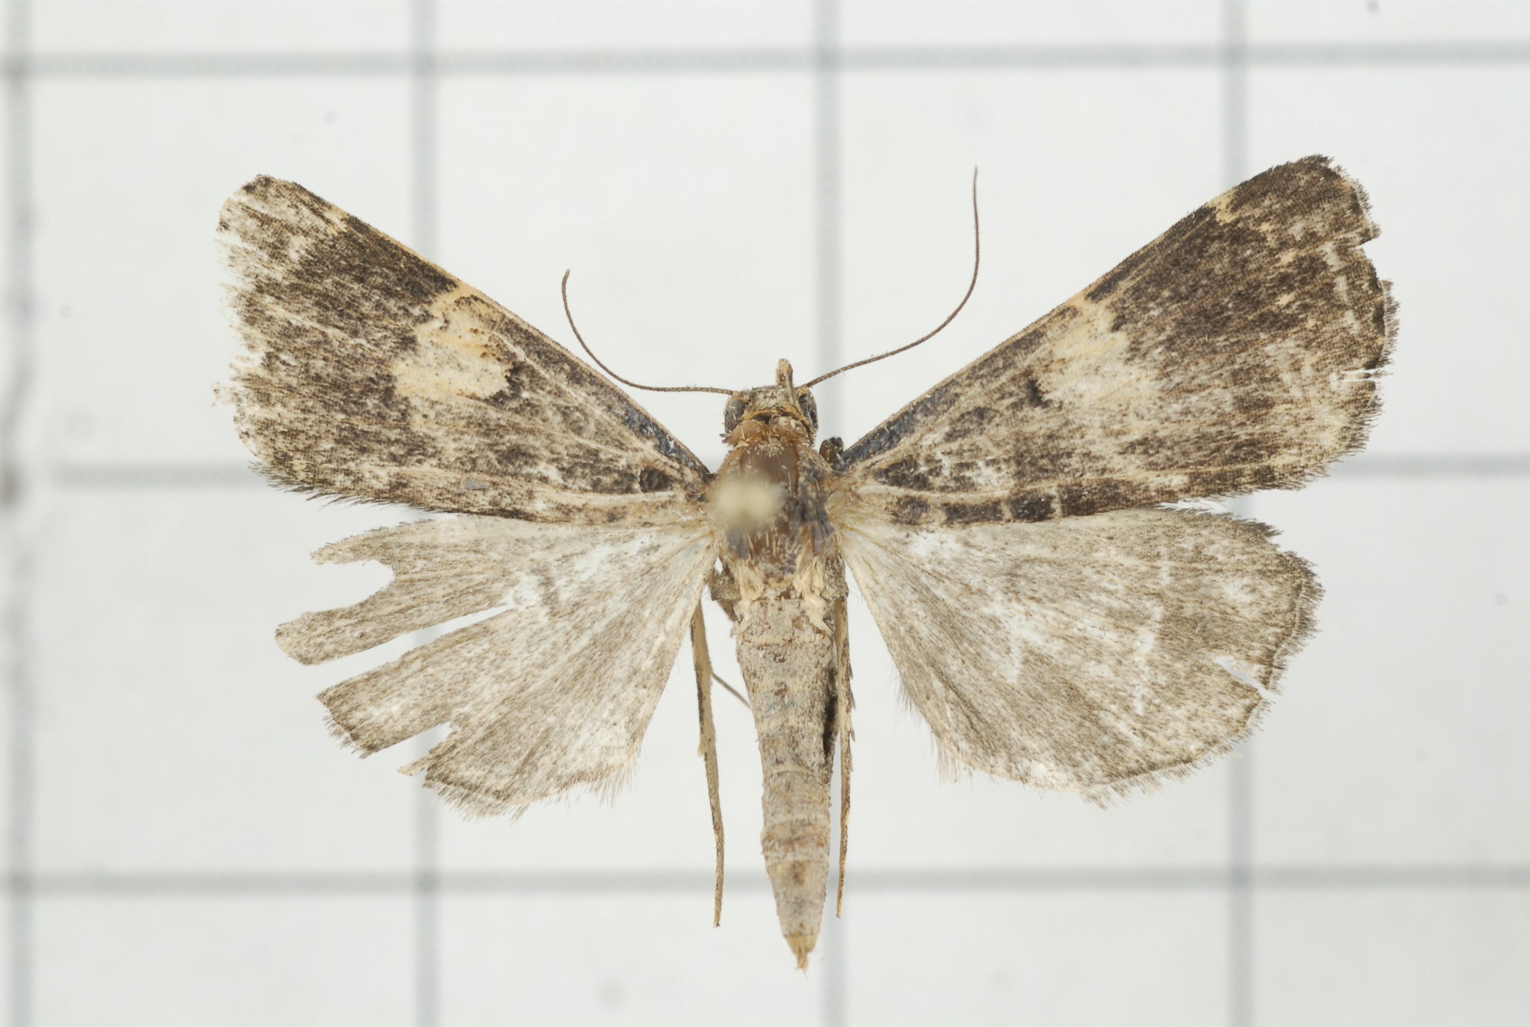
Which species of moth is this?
Hydrillodes gravatalis
